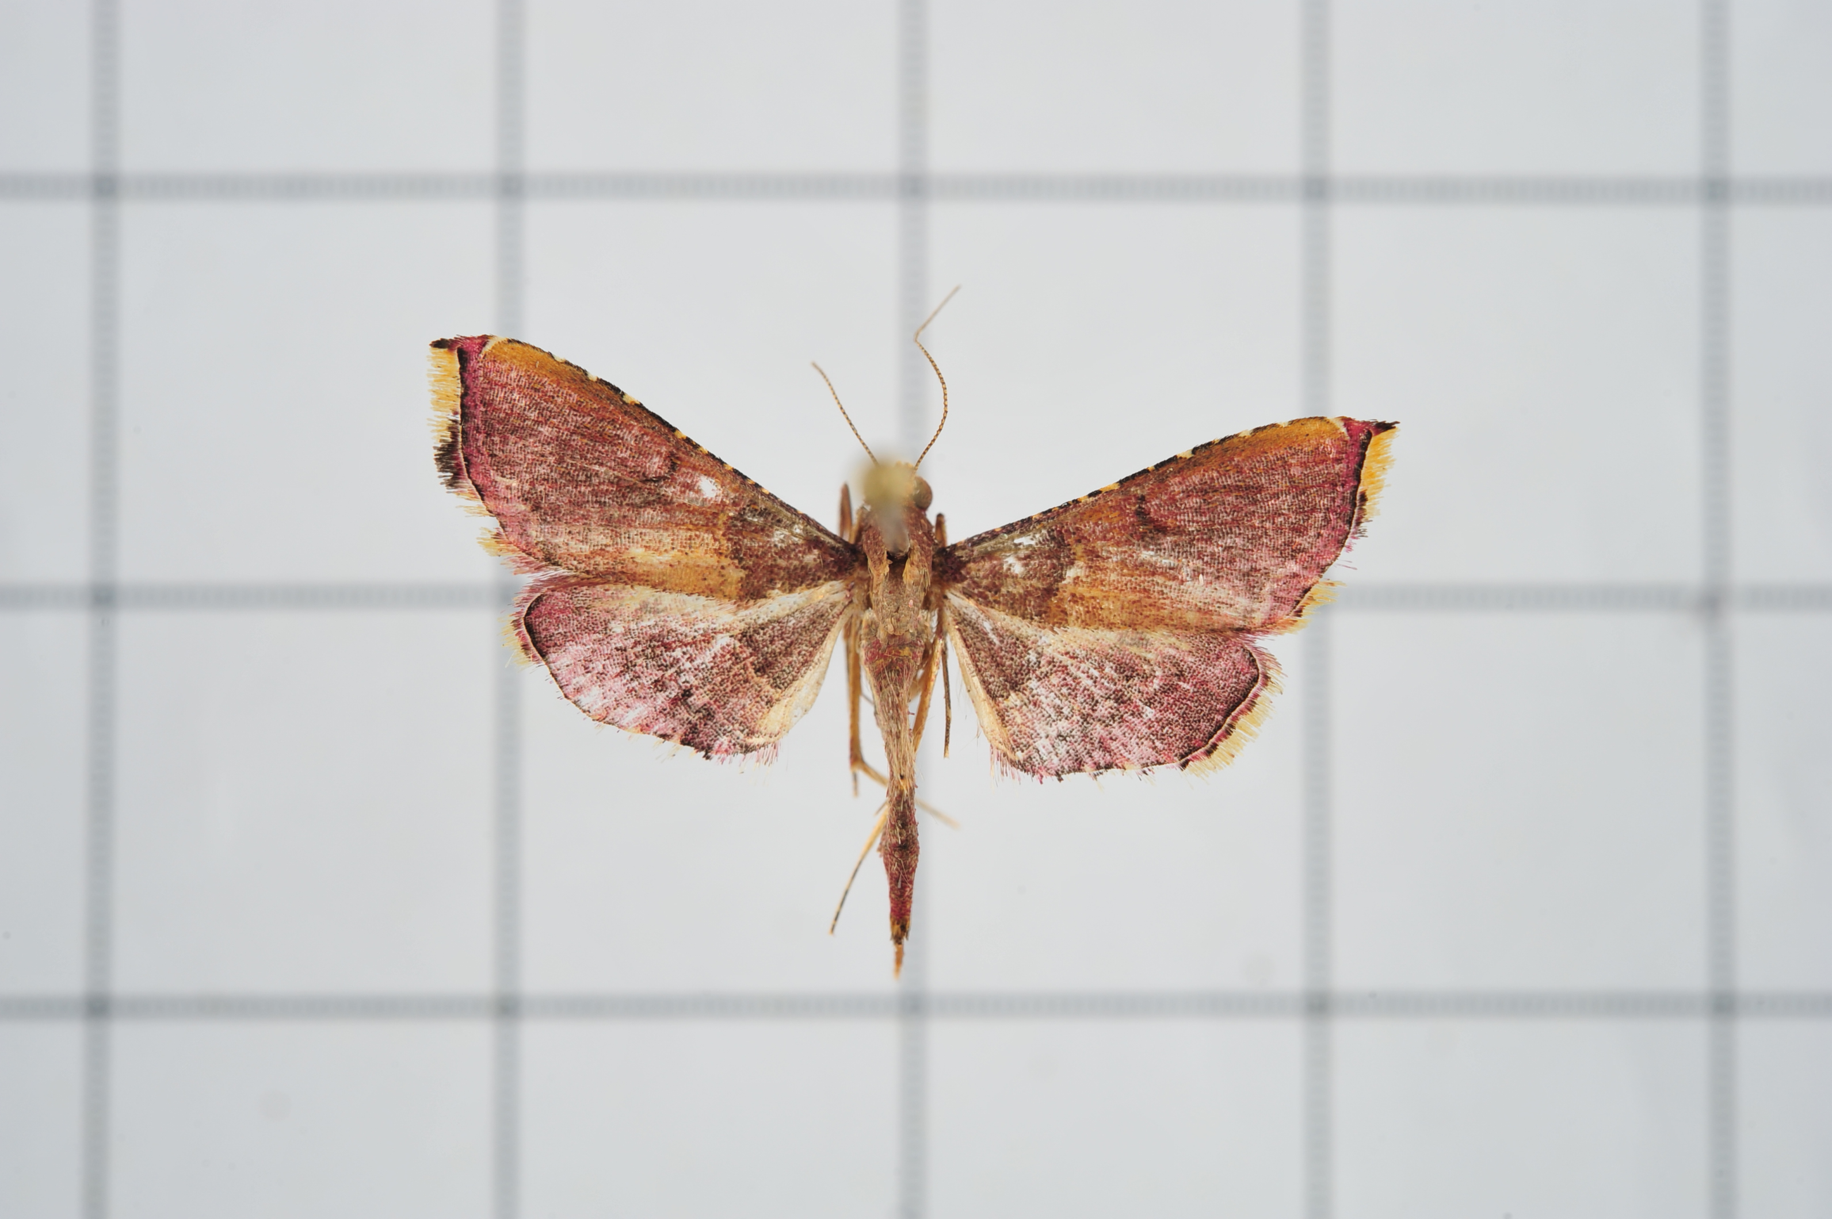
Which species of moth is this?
Endotricha olivacealis
